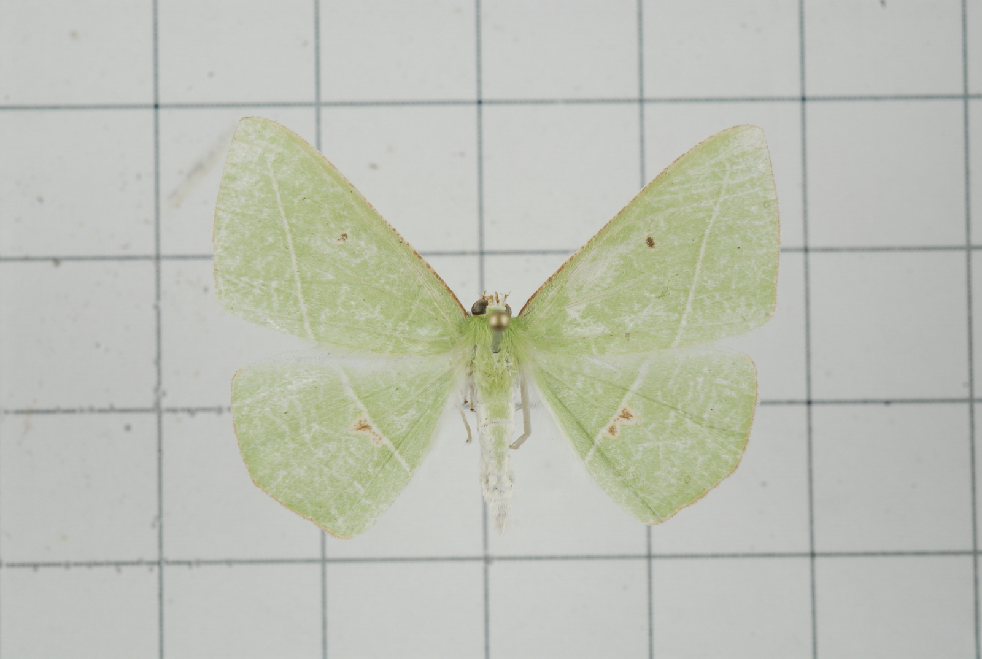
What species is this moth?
Tanaoctenia haliaria
